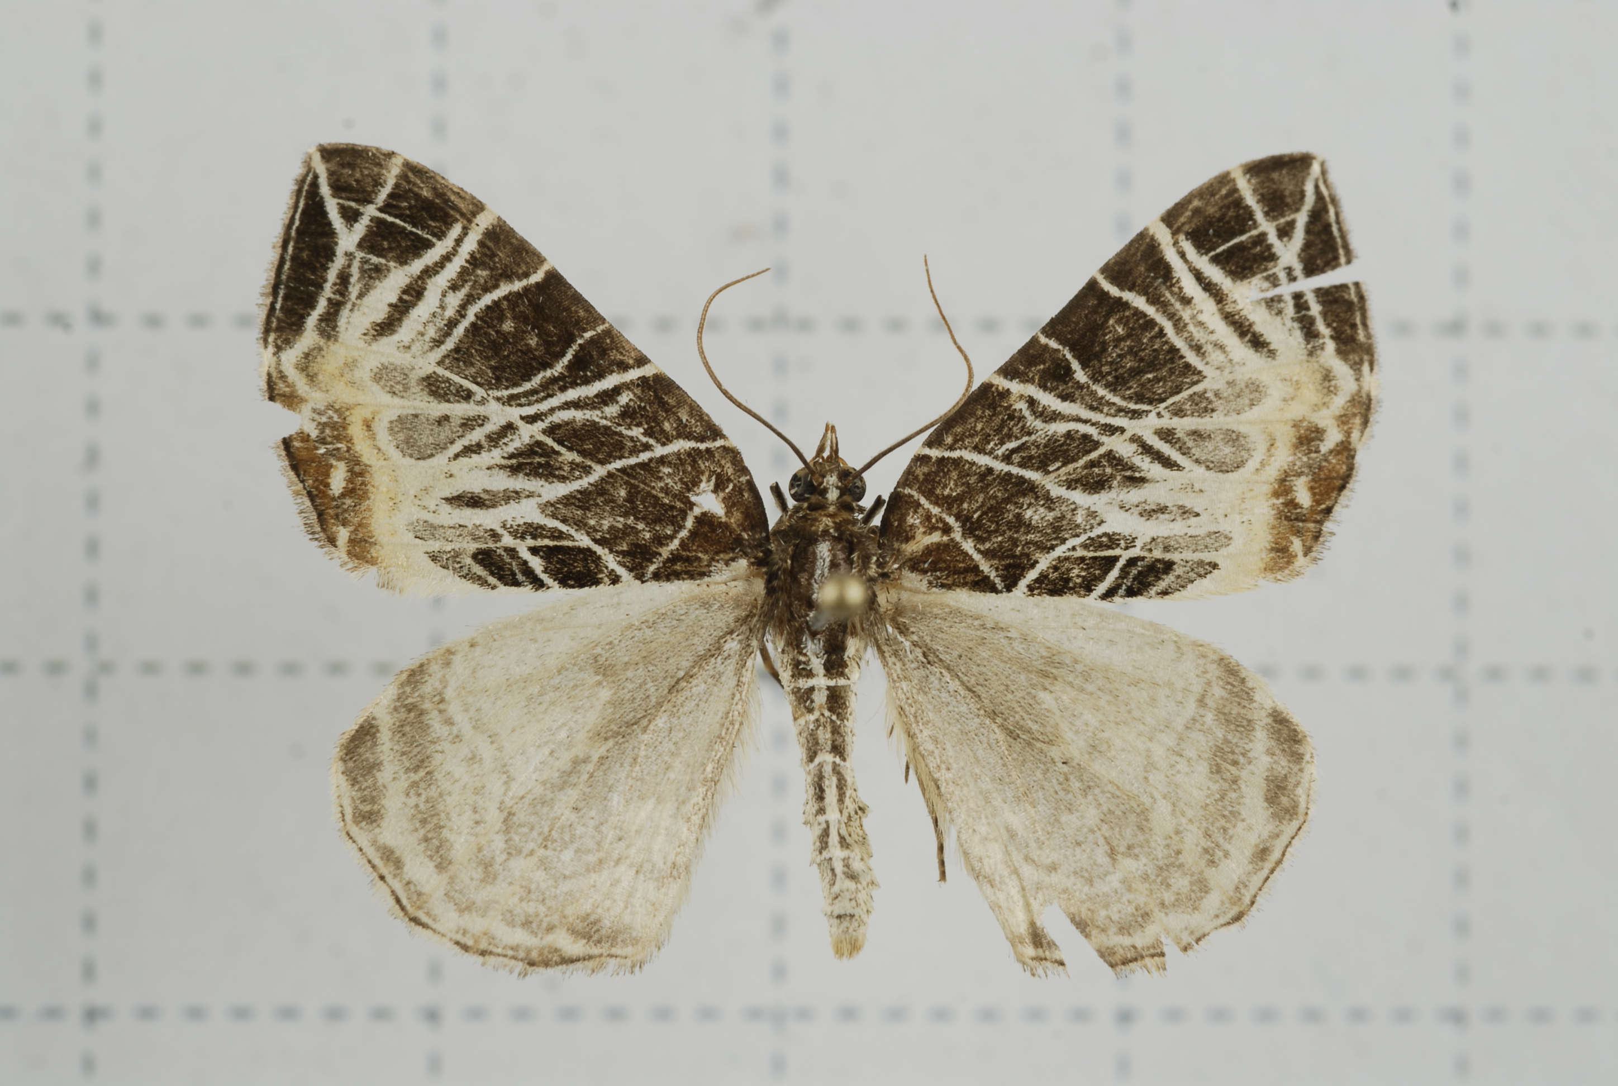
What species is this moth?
Evecliptopera illitata acreta
